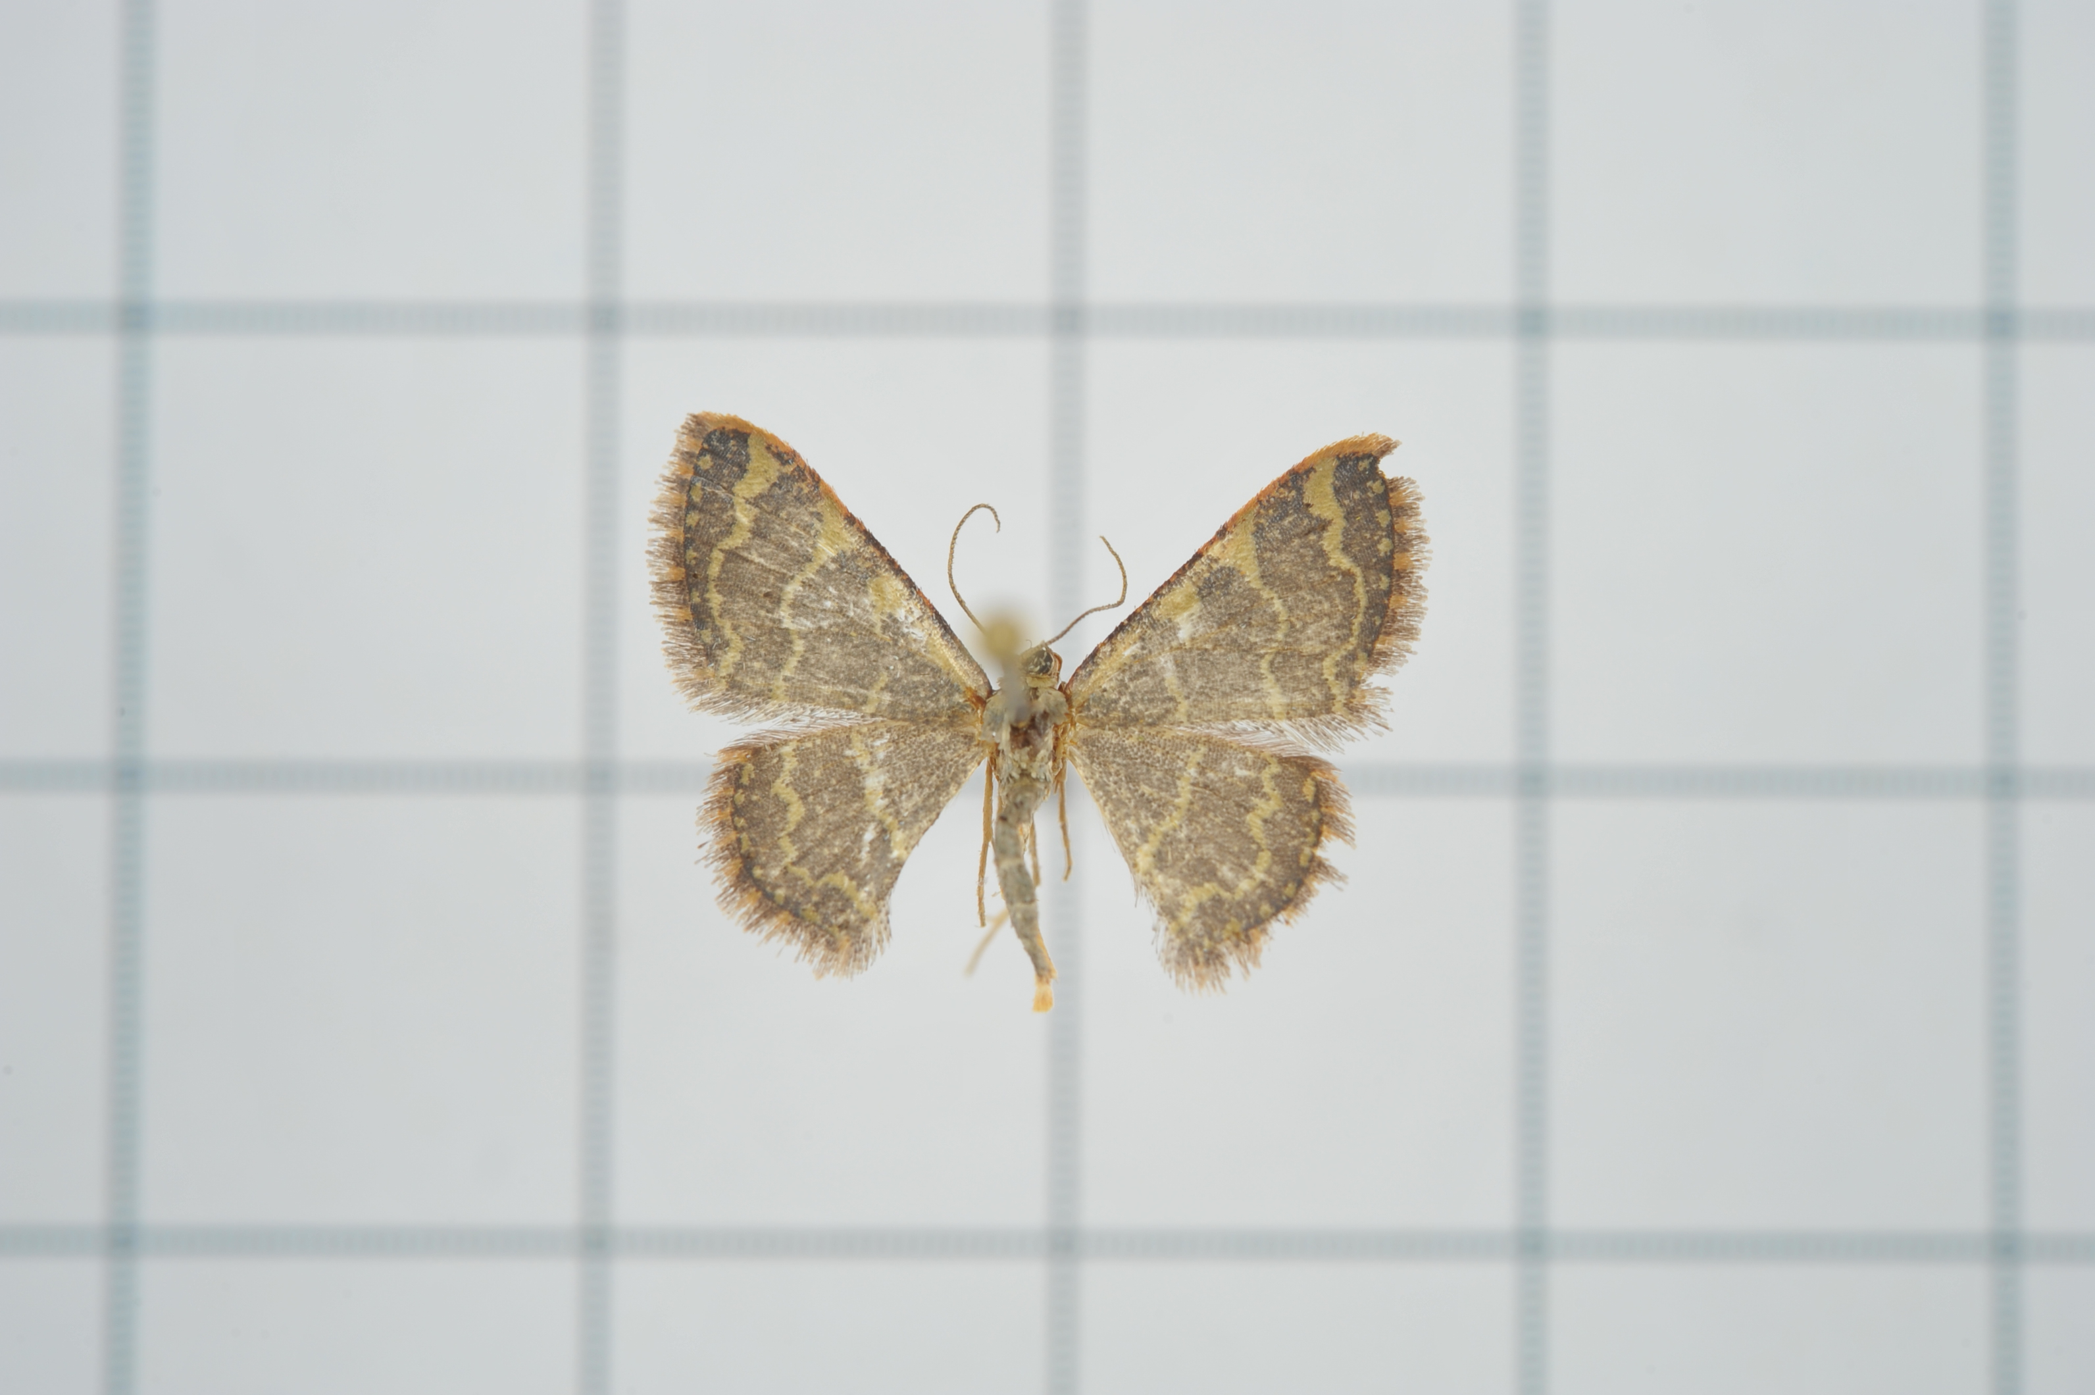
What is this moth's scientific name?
Idaea costiguttata
